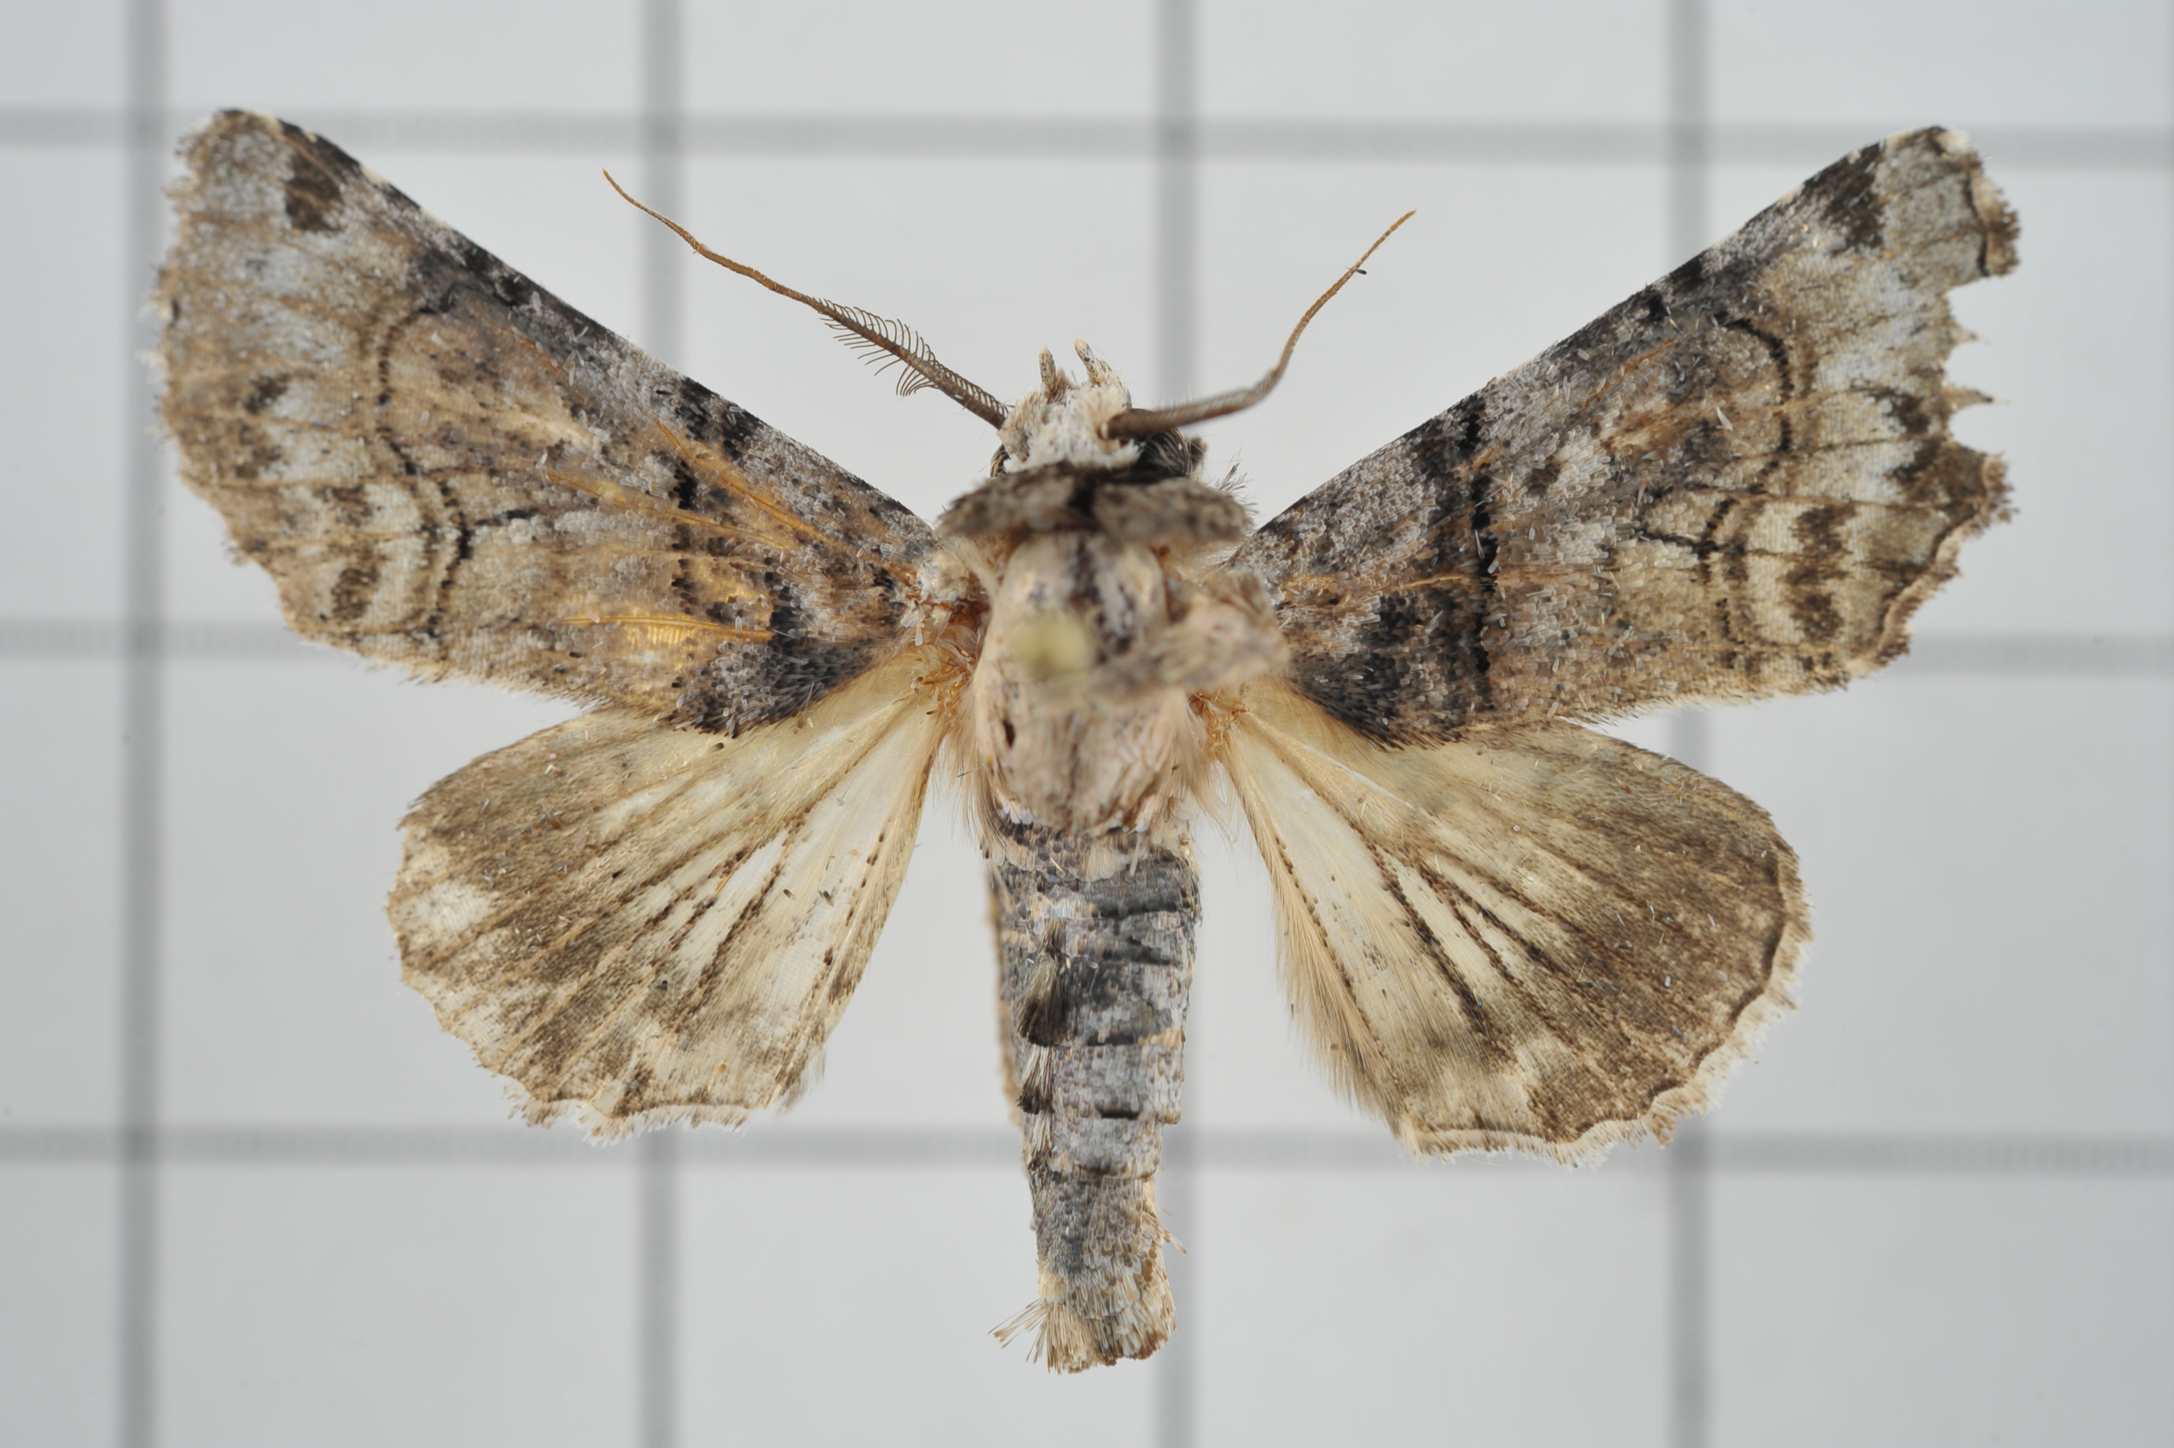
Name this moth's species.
Aplotelia diplographa
